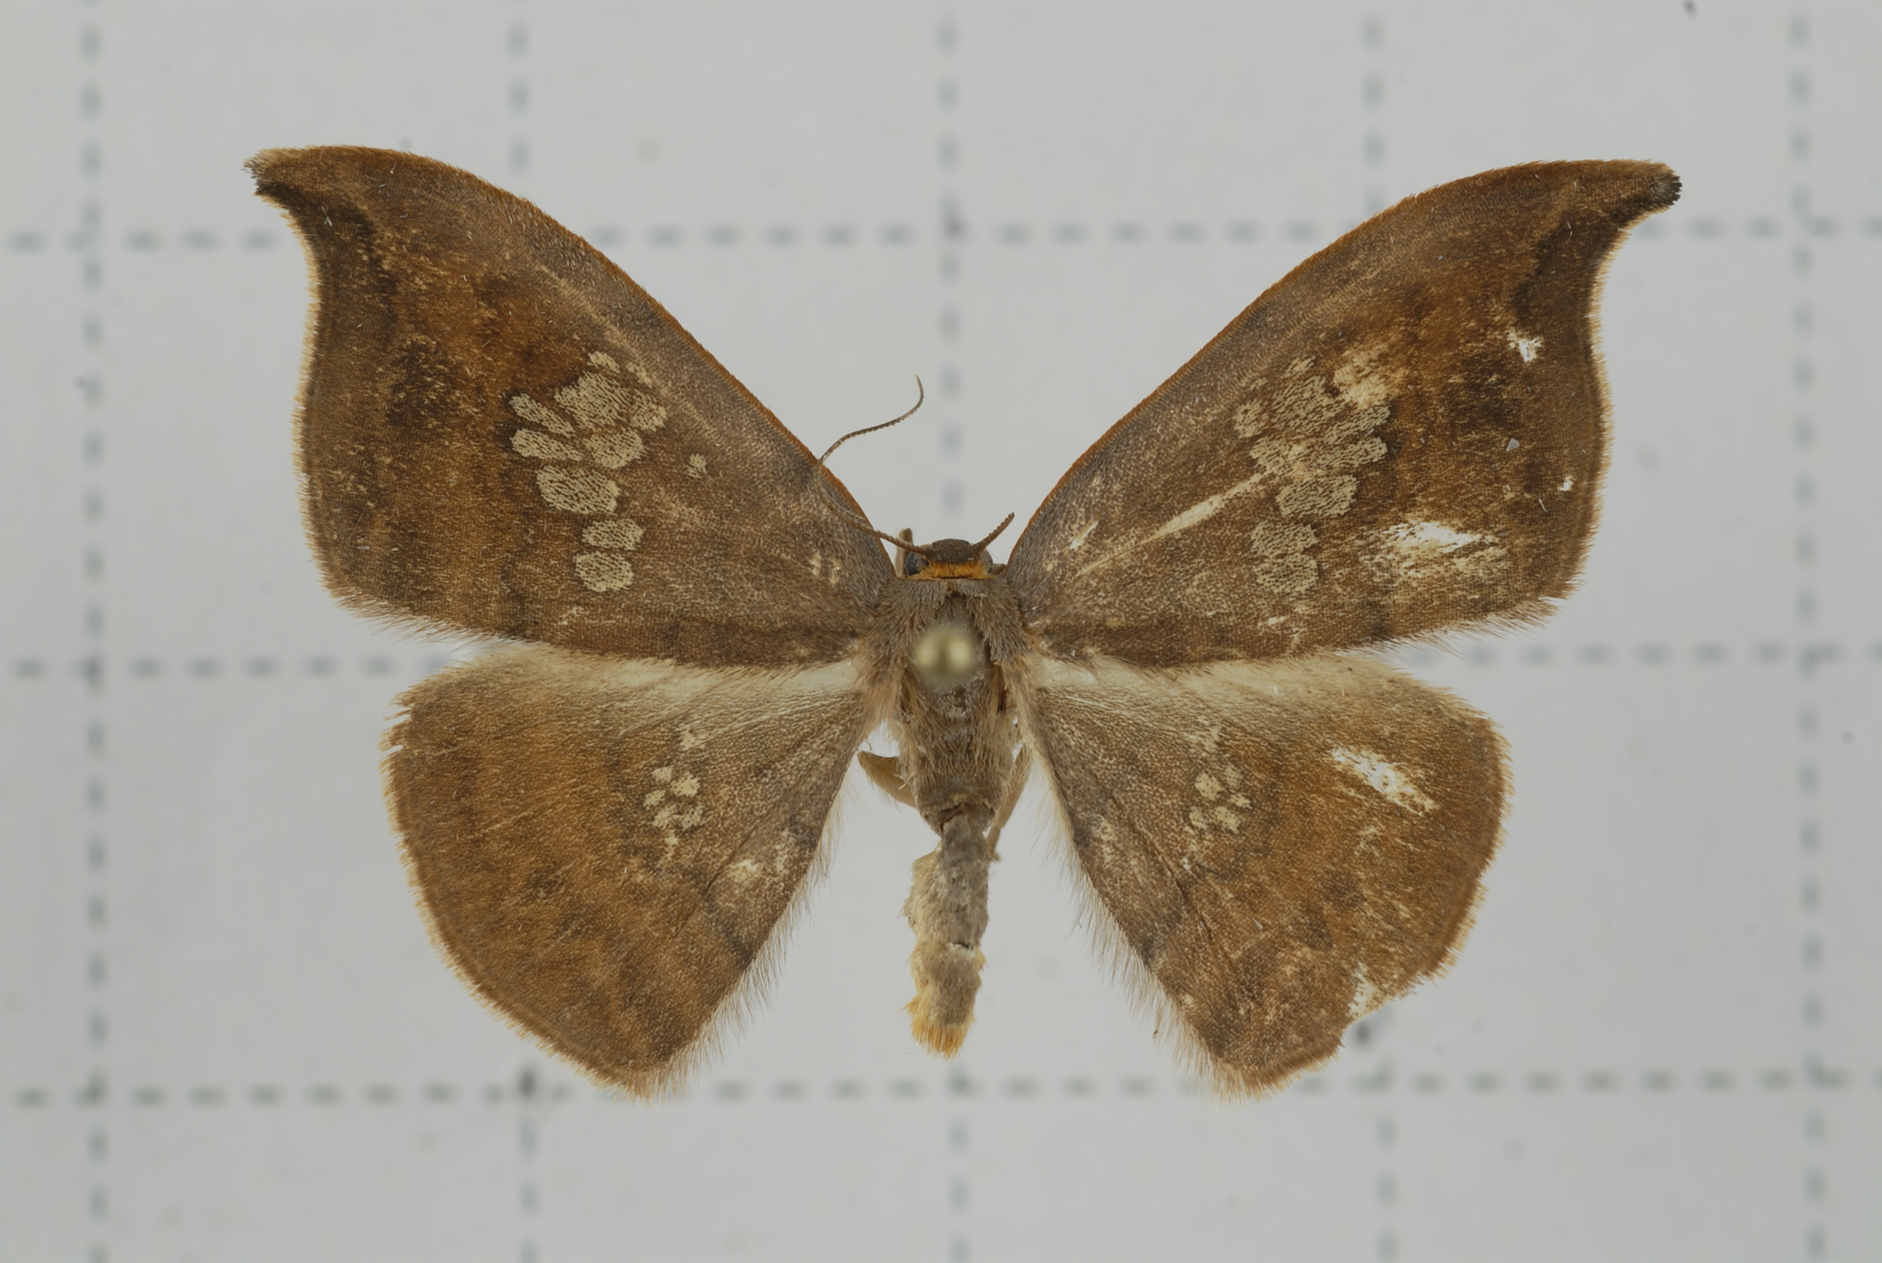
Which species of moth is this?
Agnidra scabiosa fixseni
